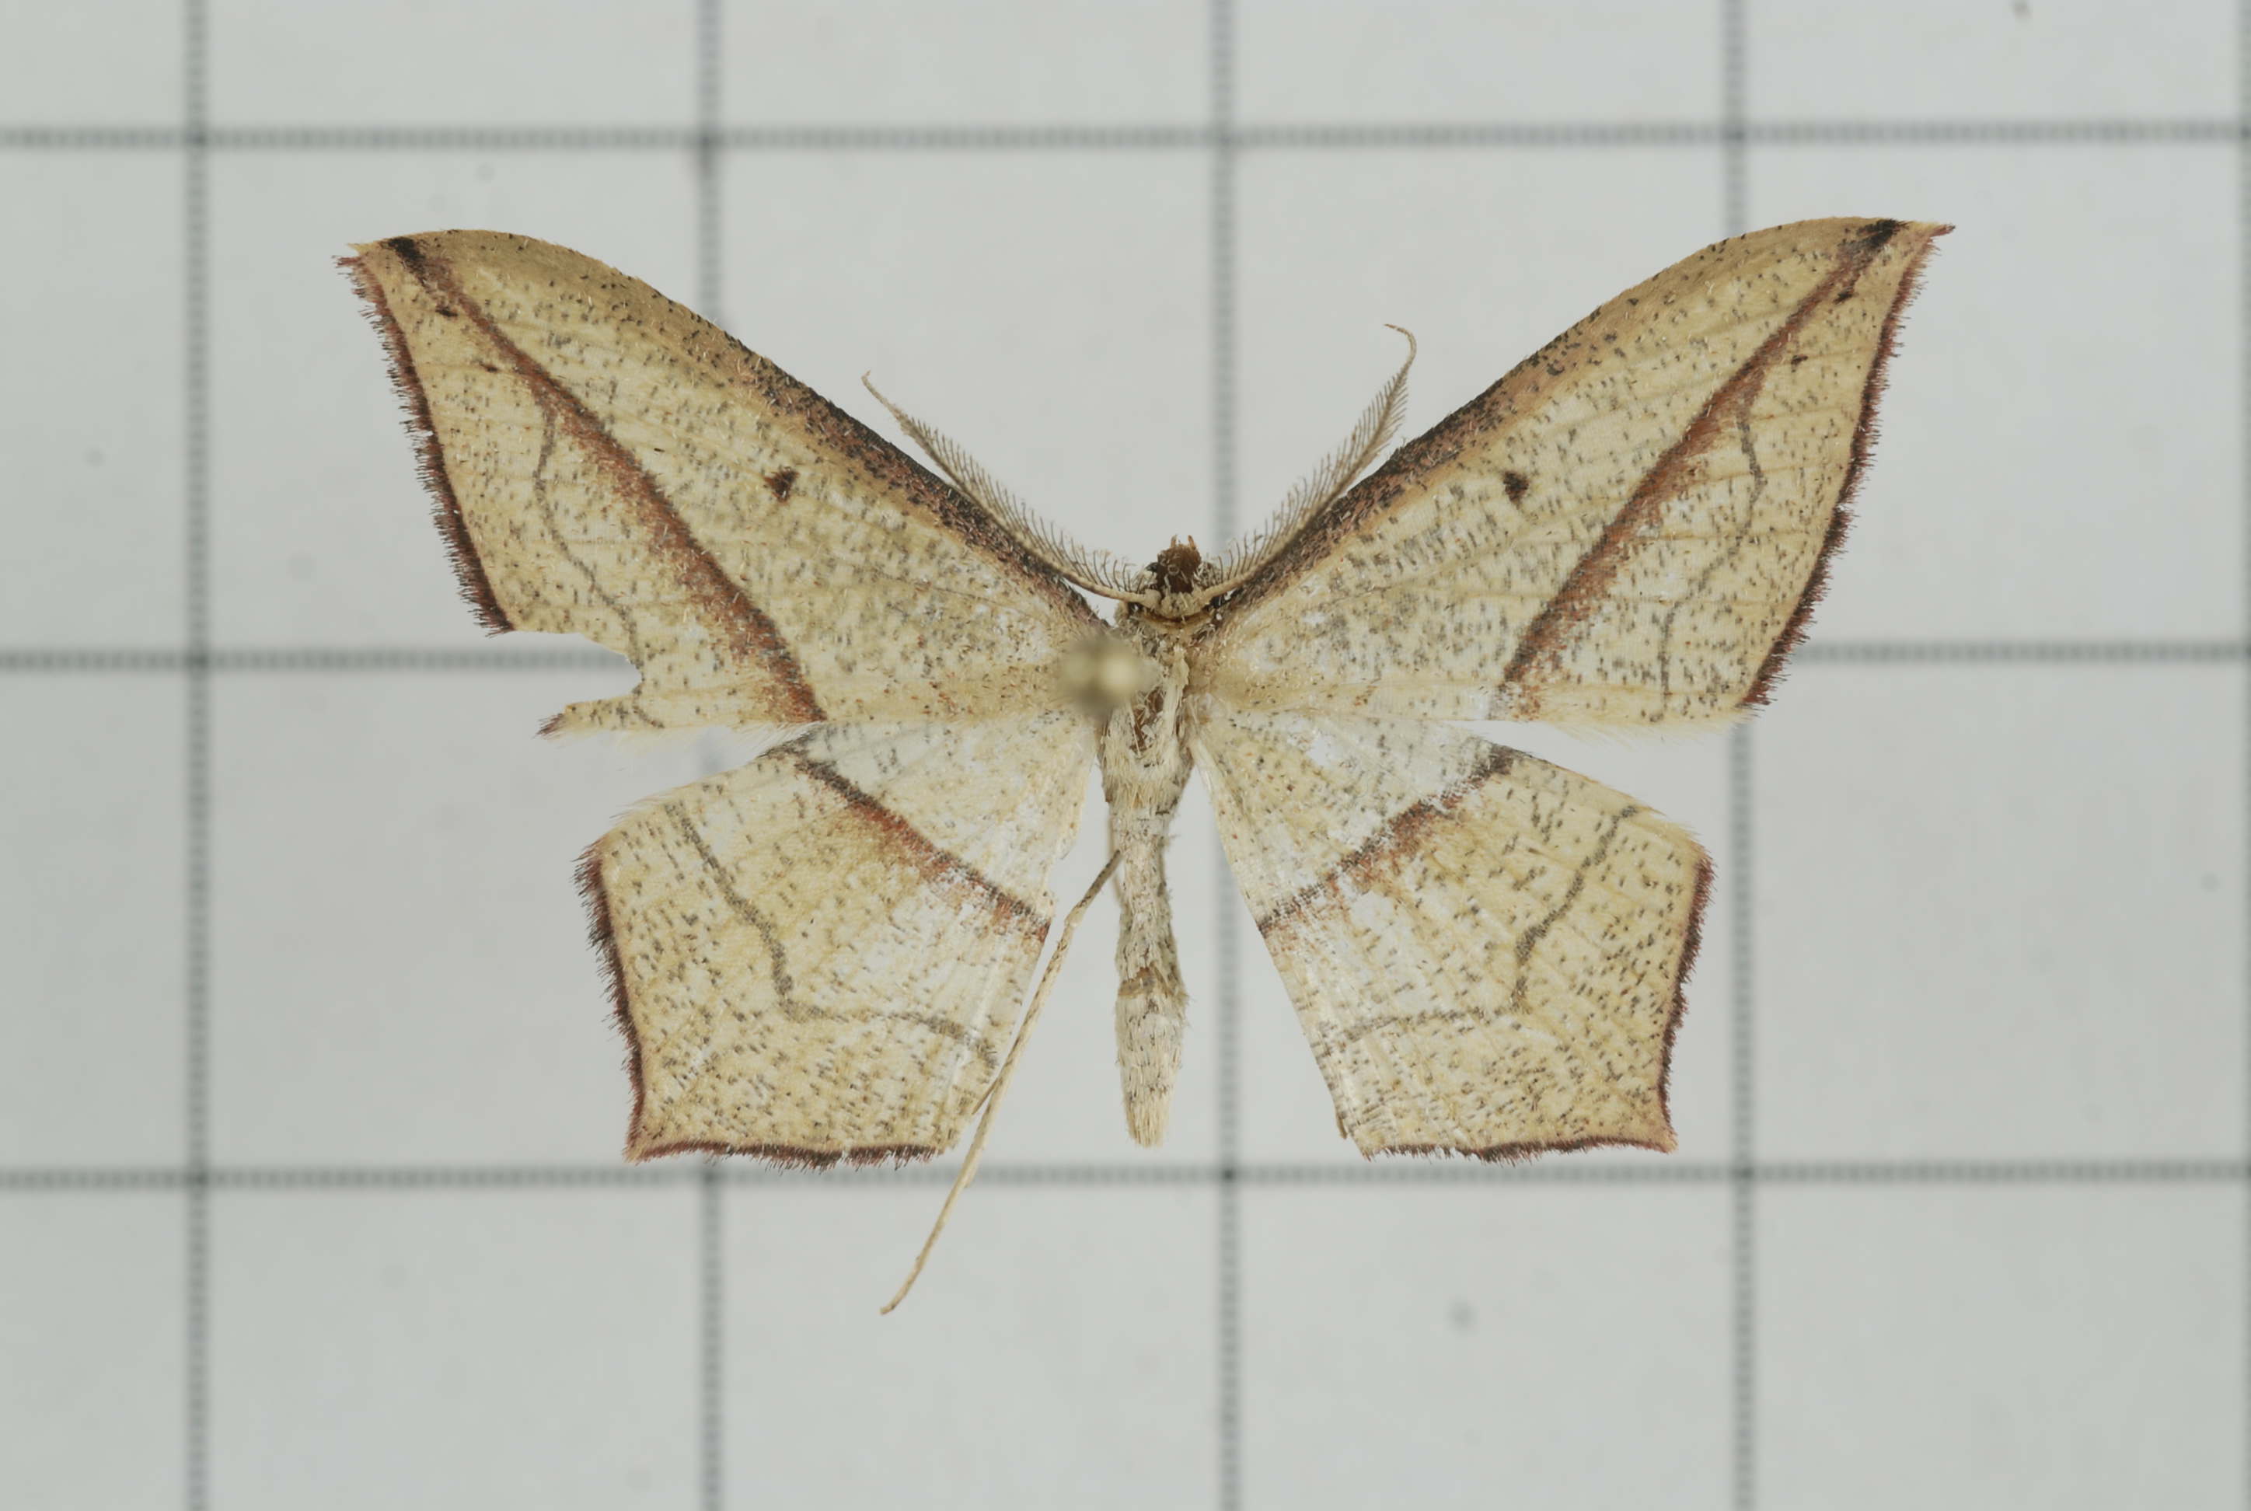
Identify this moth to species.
Timandra convectaria
